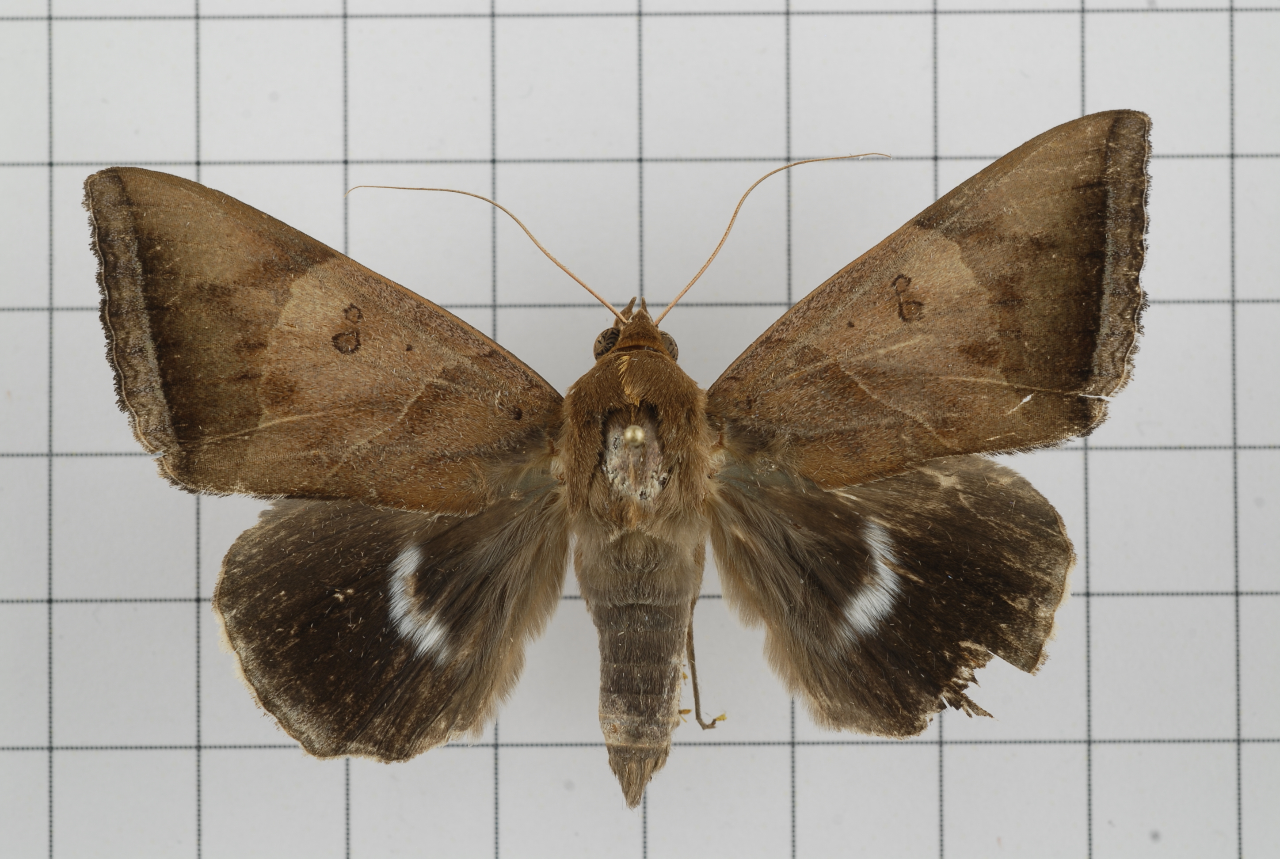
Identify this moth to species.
Artena dotata
